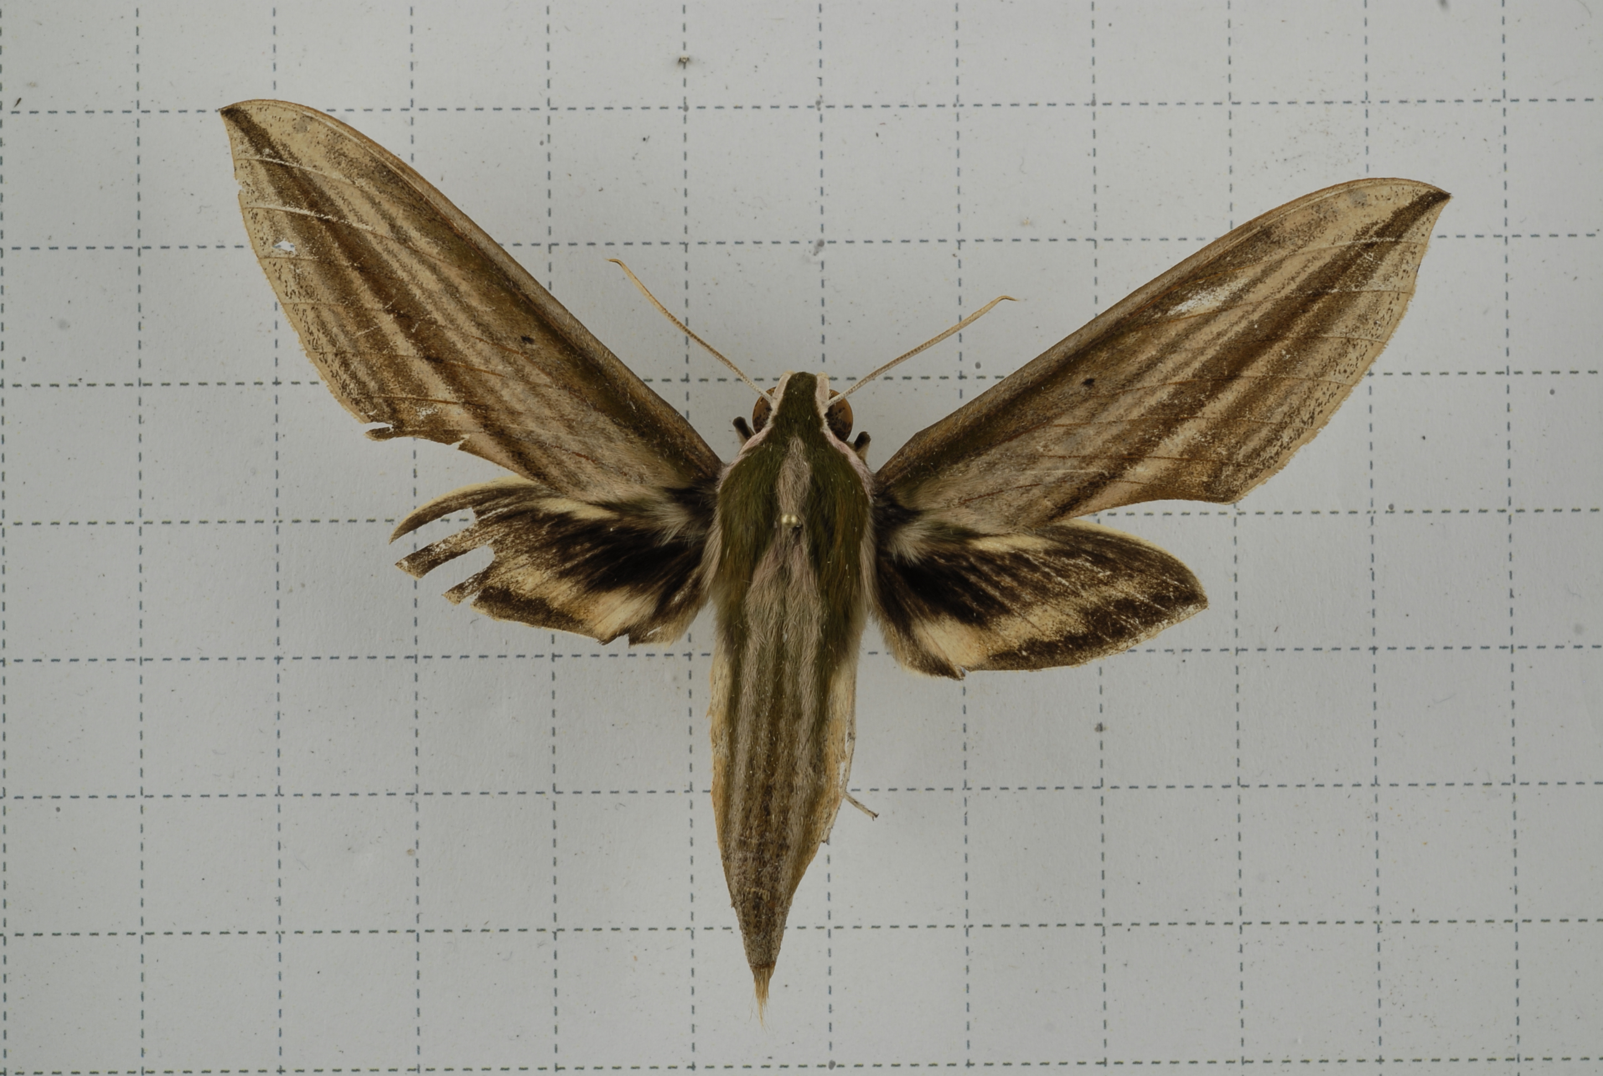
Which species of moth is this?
Cechetra lineosa
